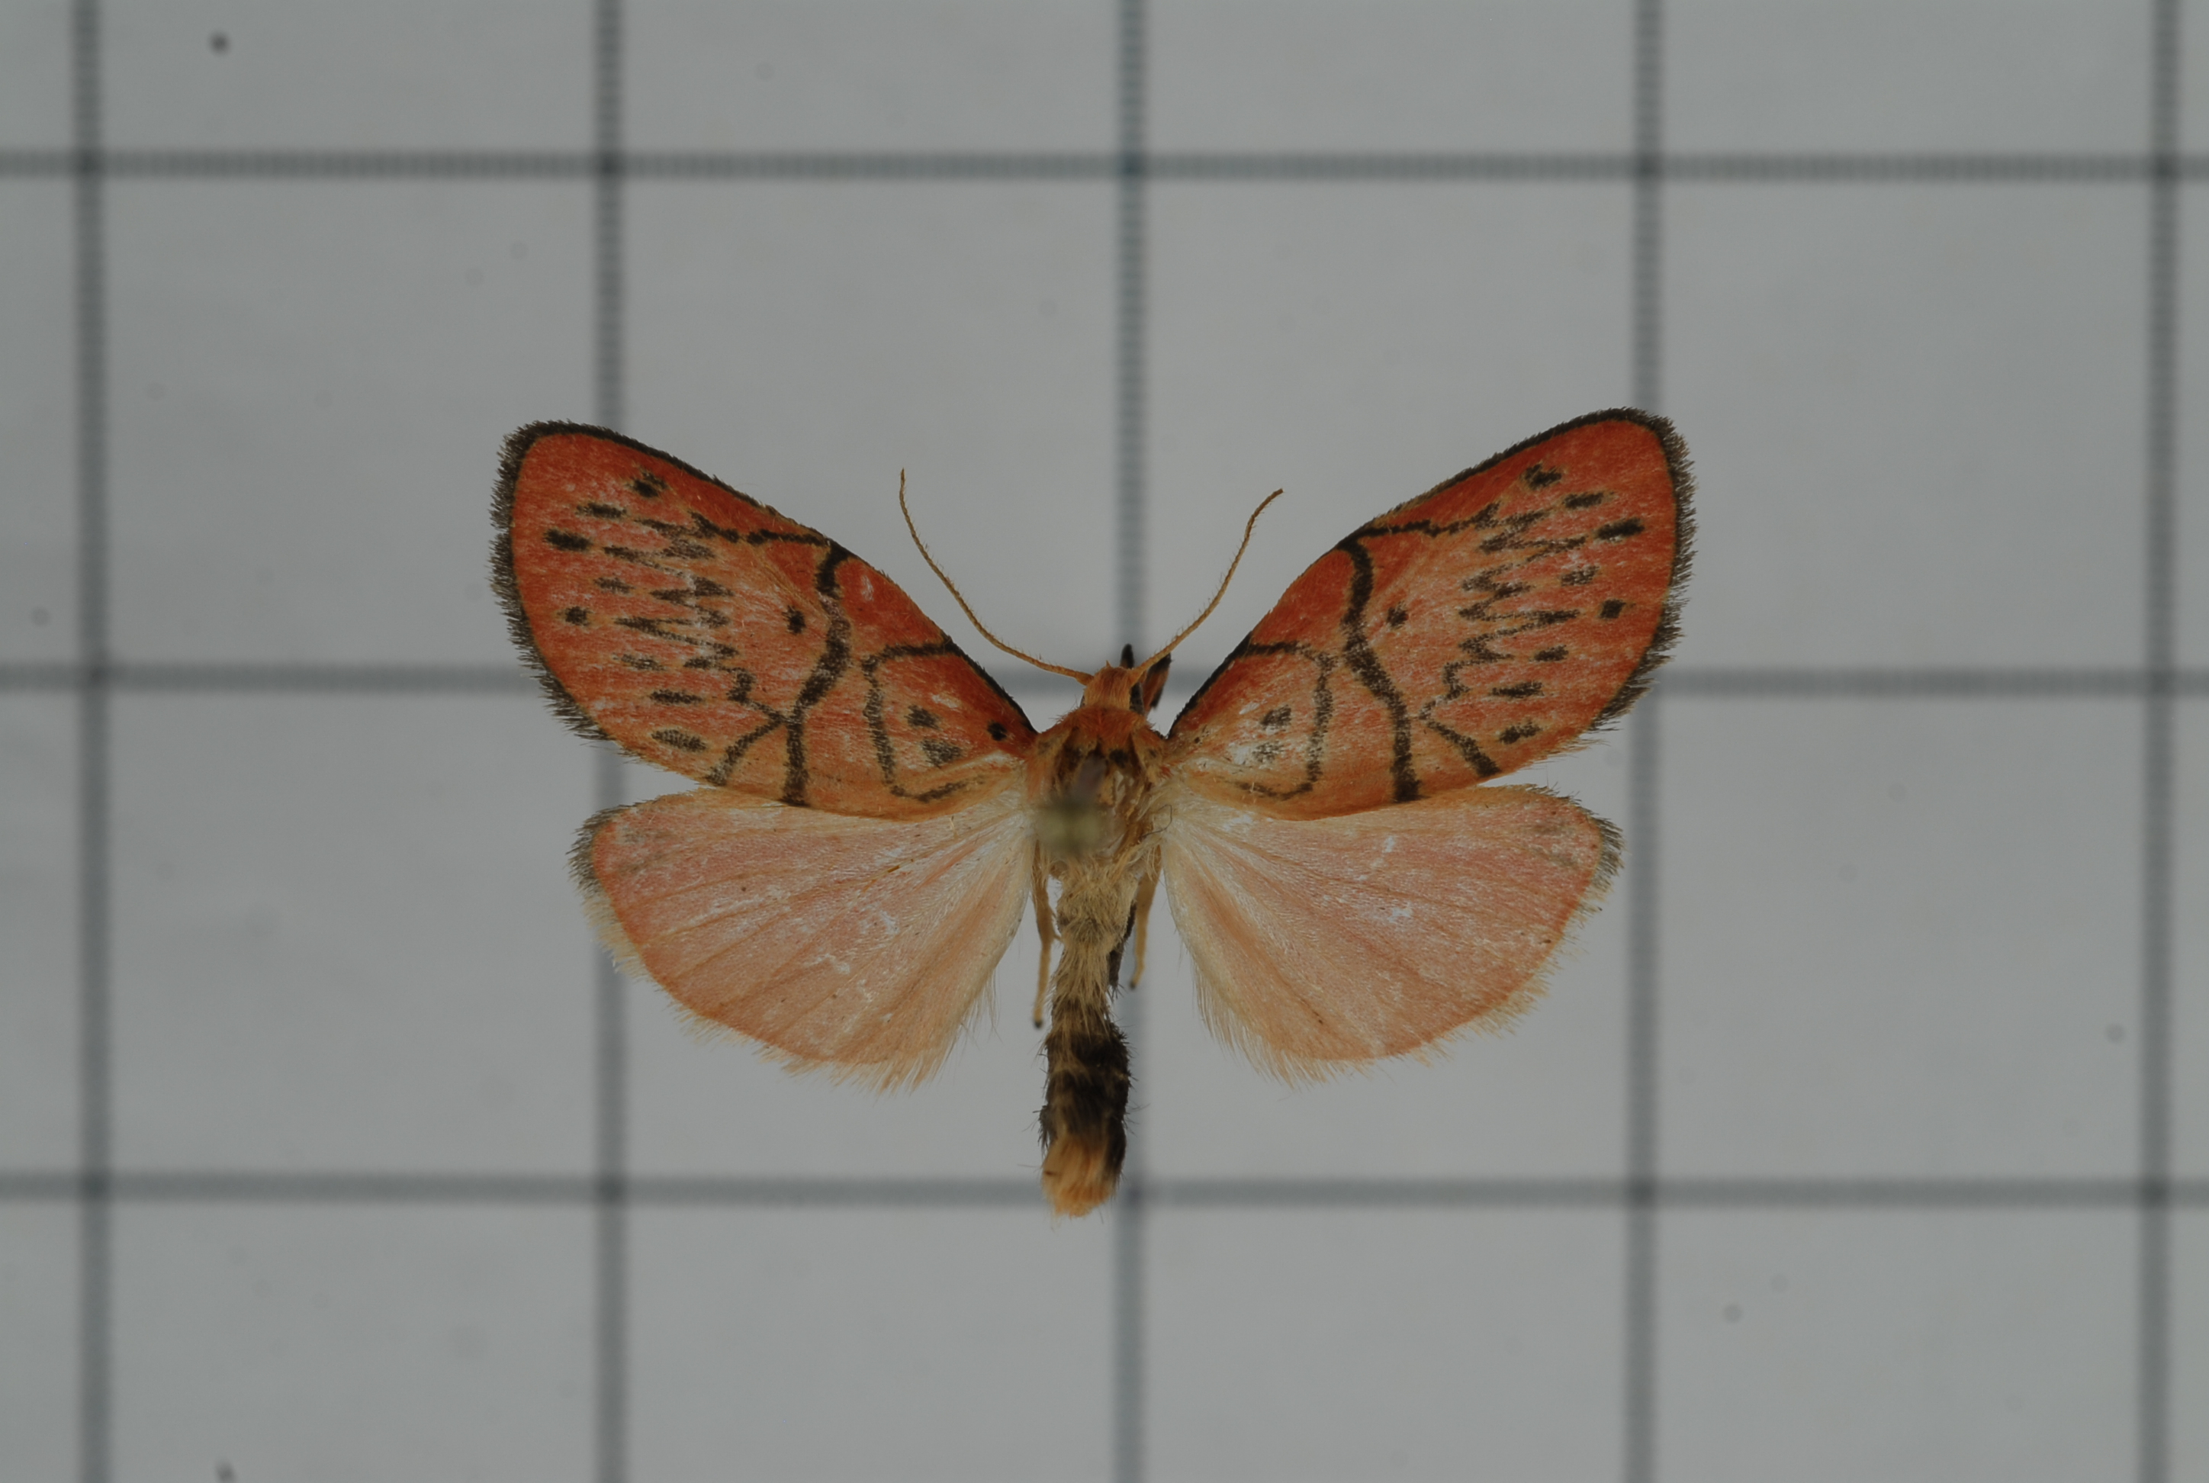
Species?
Aberrasine lichenshihi
